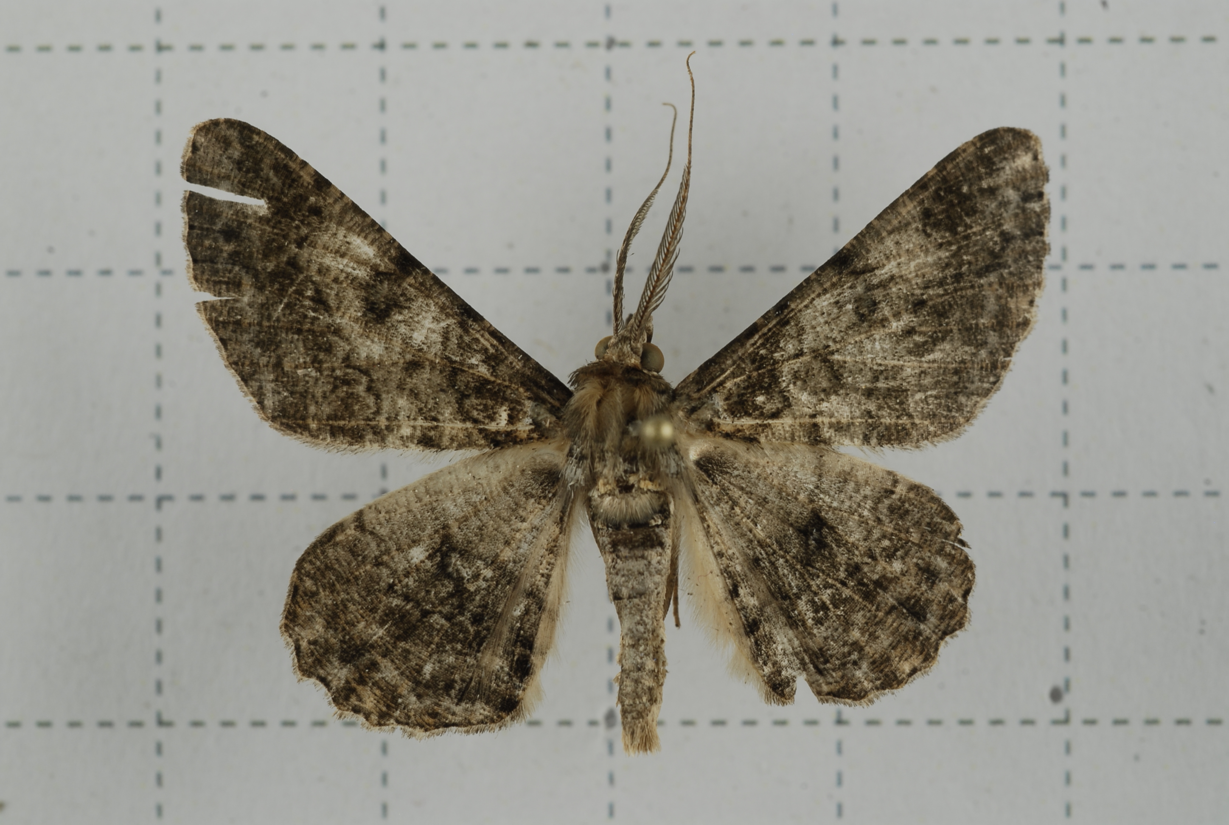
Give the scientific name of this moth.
Cleora alienaria
